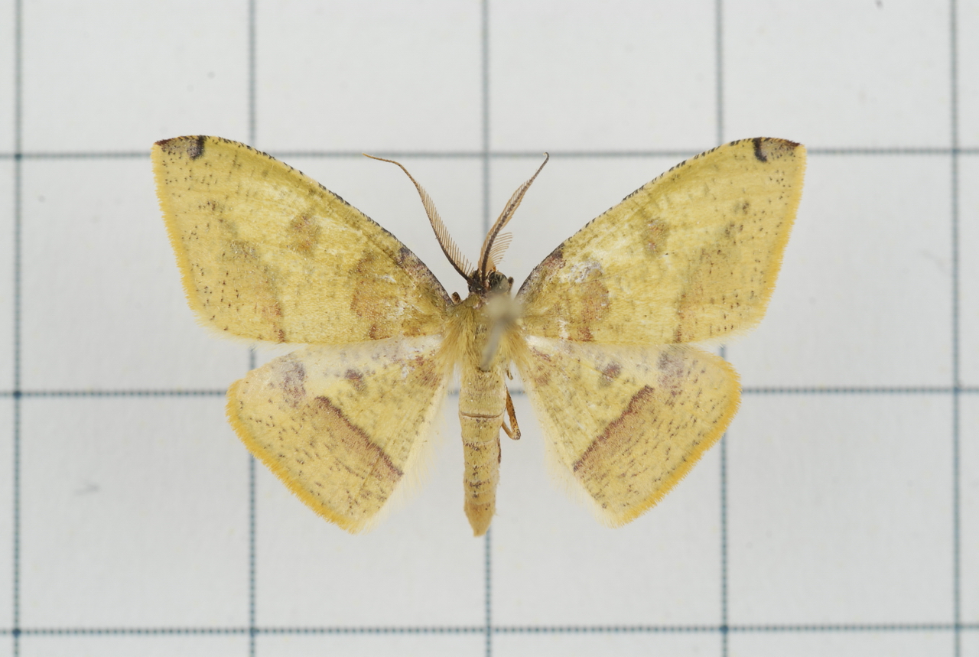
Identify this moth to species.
Heterolocha coccinea
